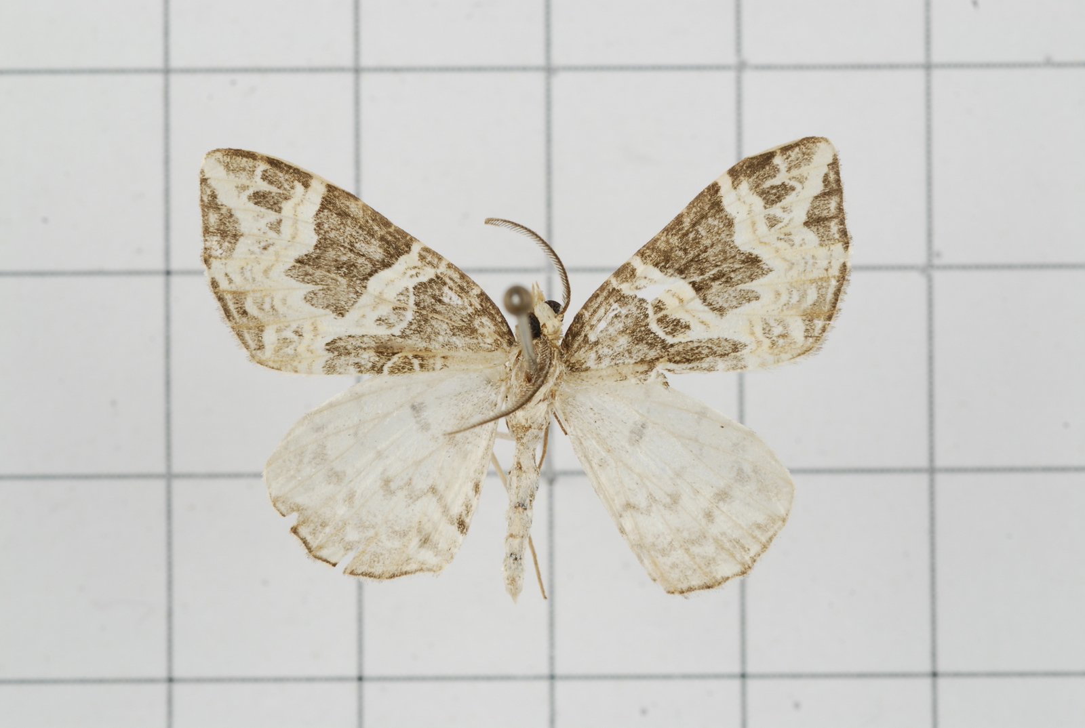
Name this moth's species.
Eustroma contorta
